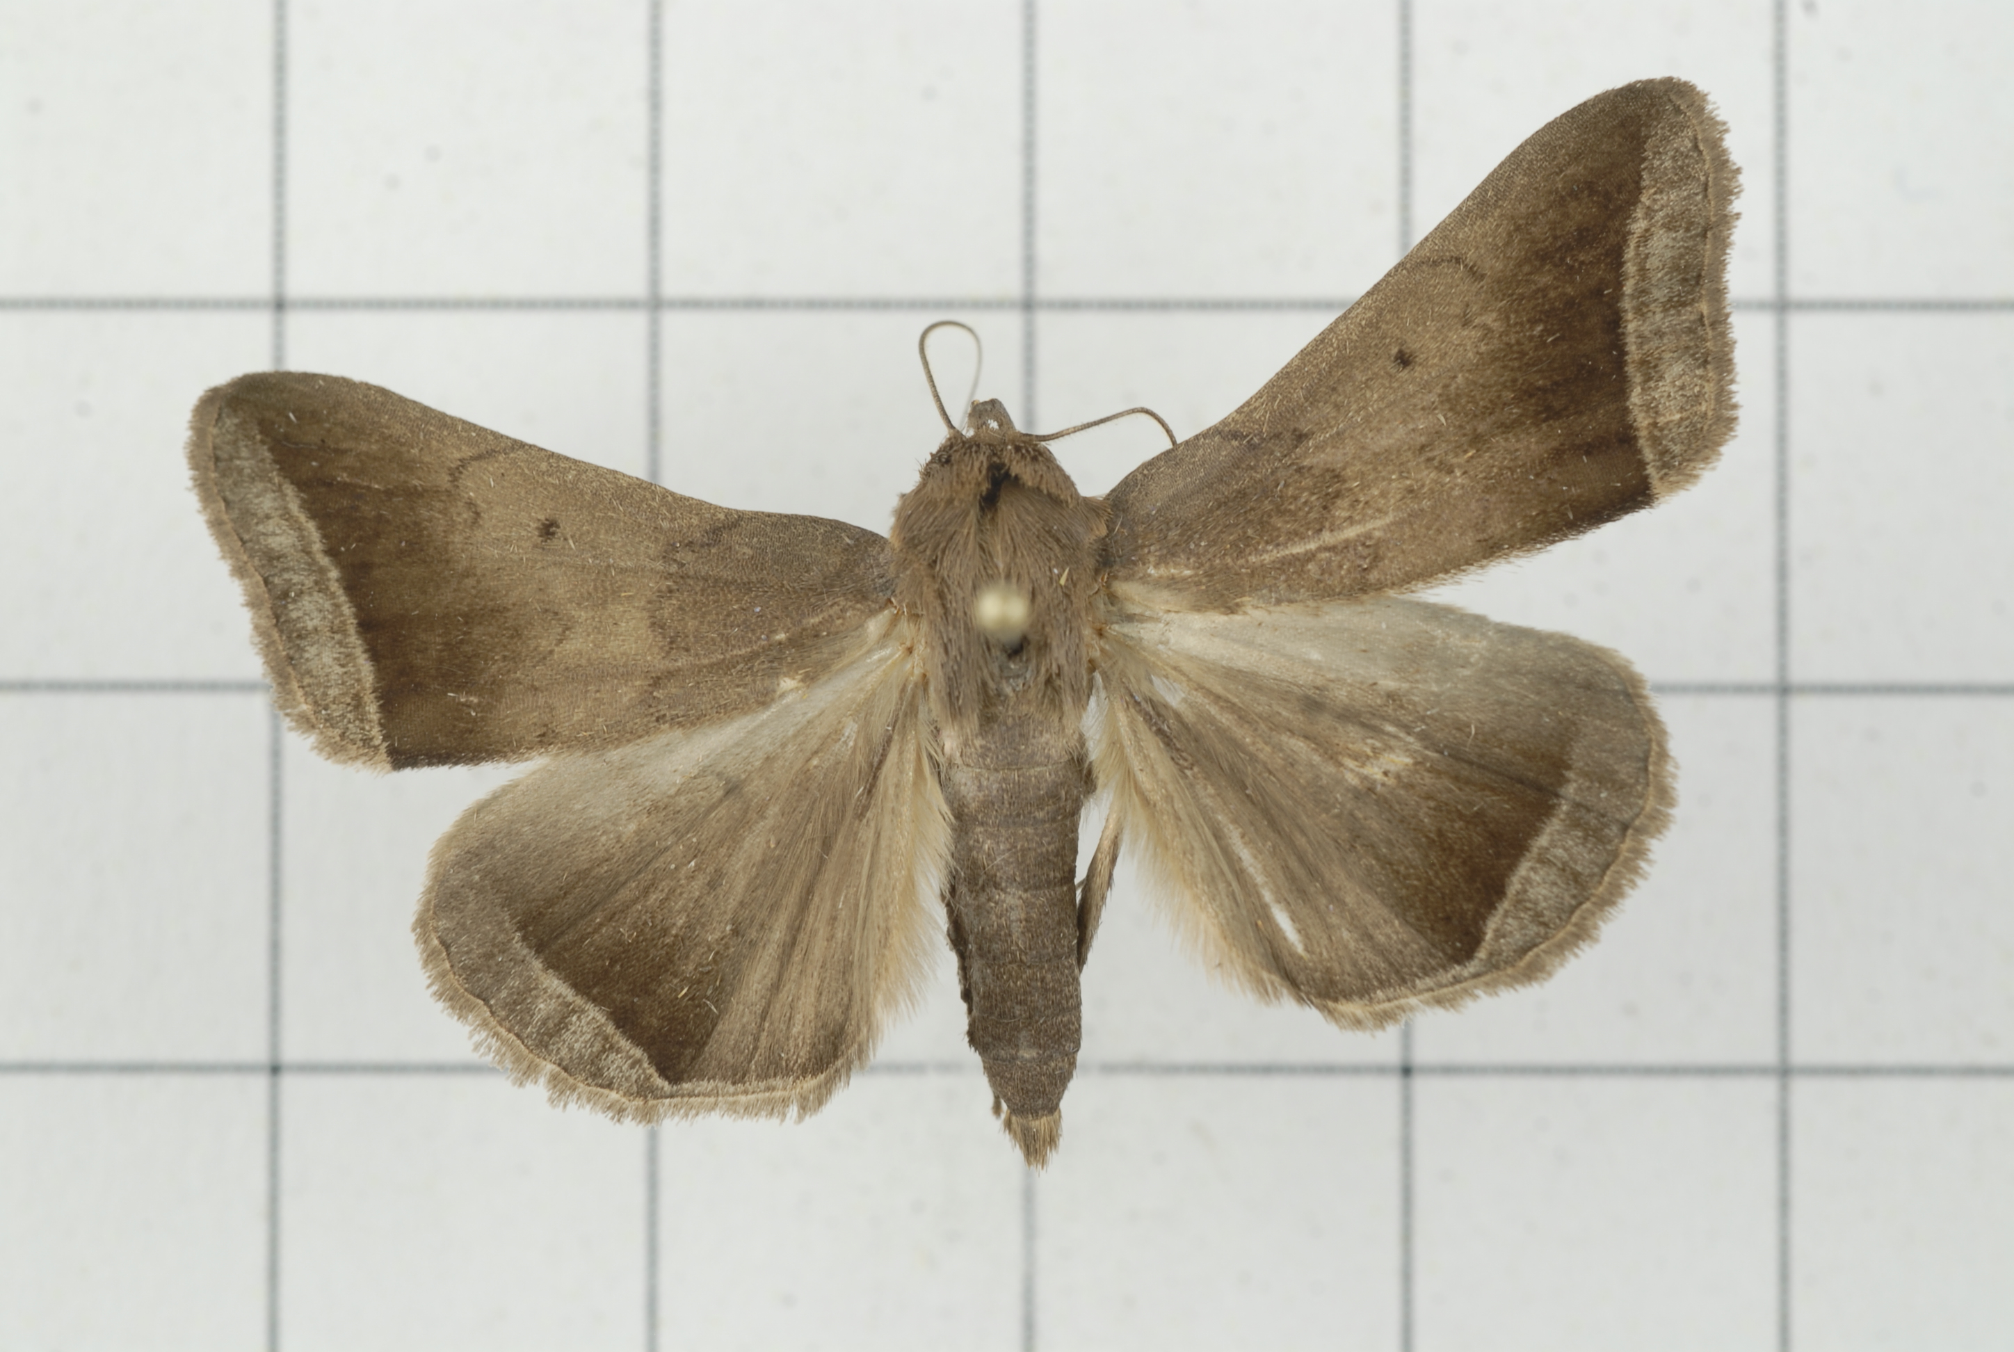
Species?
Simplicia bimarginata
